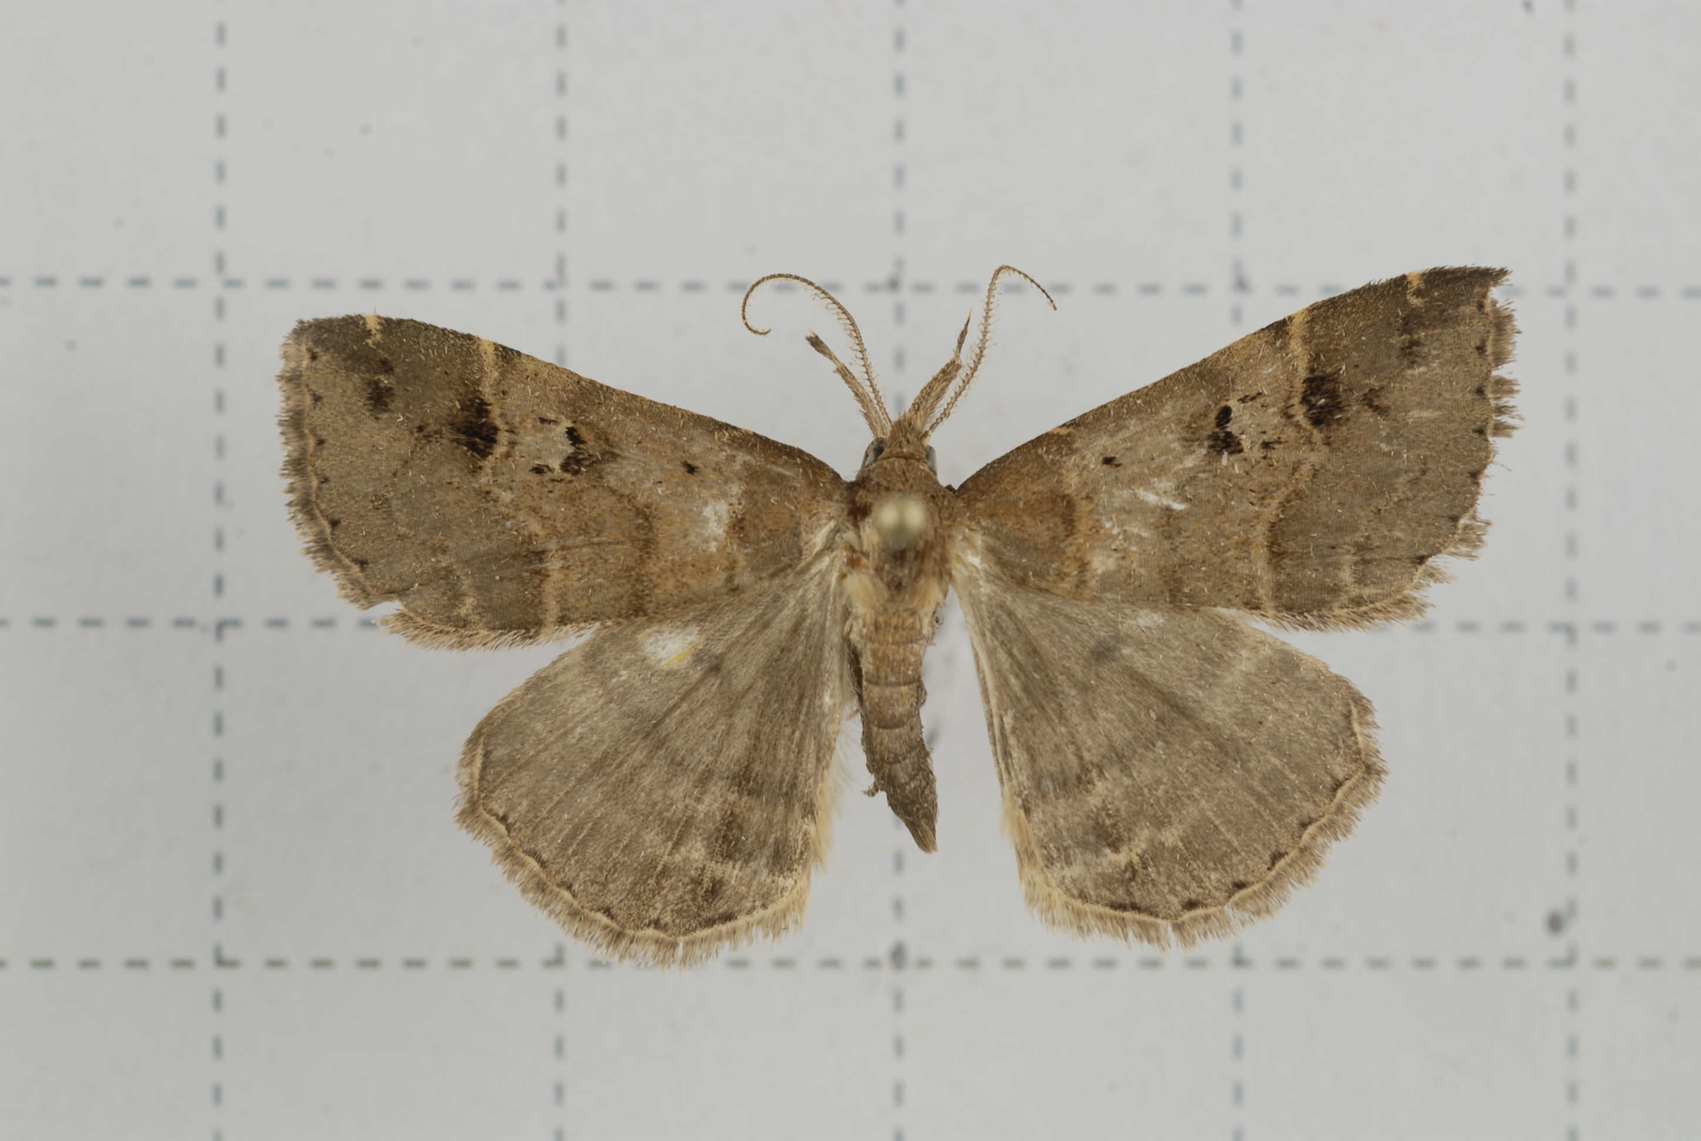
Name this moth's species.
Bertula hadenalis
